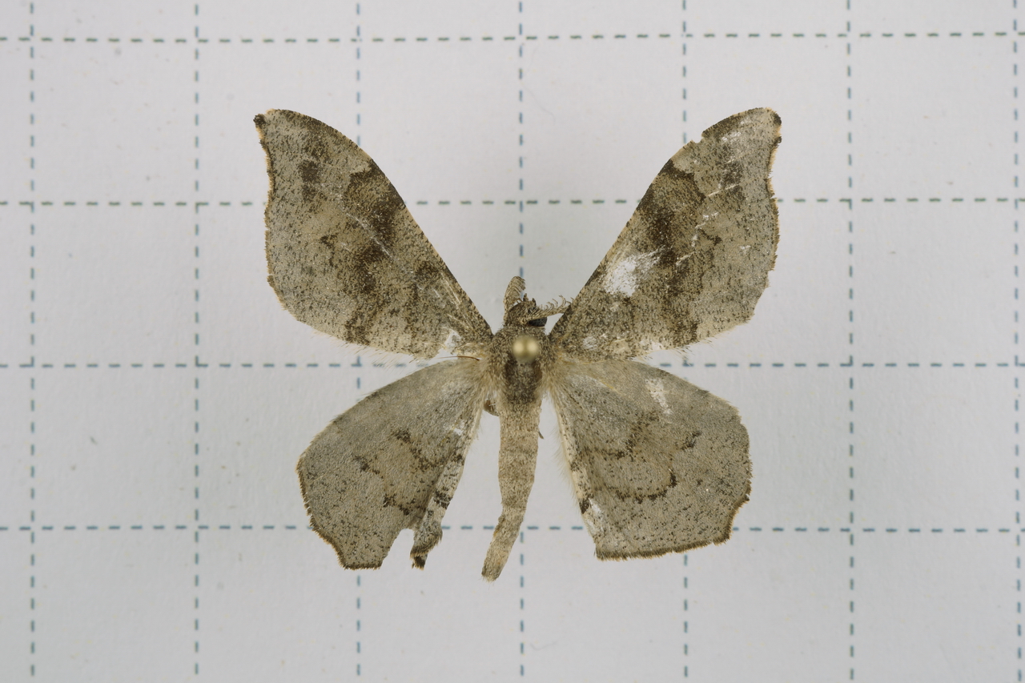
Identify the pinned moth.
Hyposidra talaca talaca
